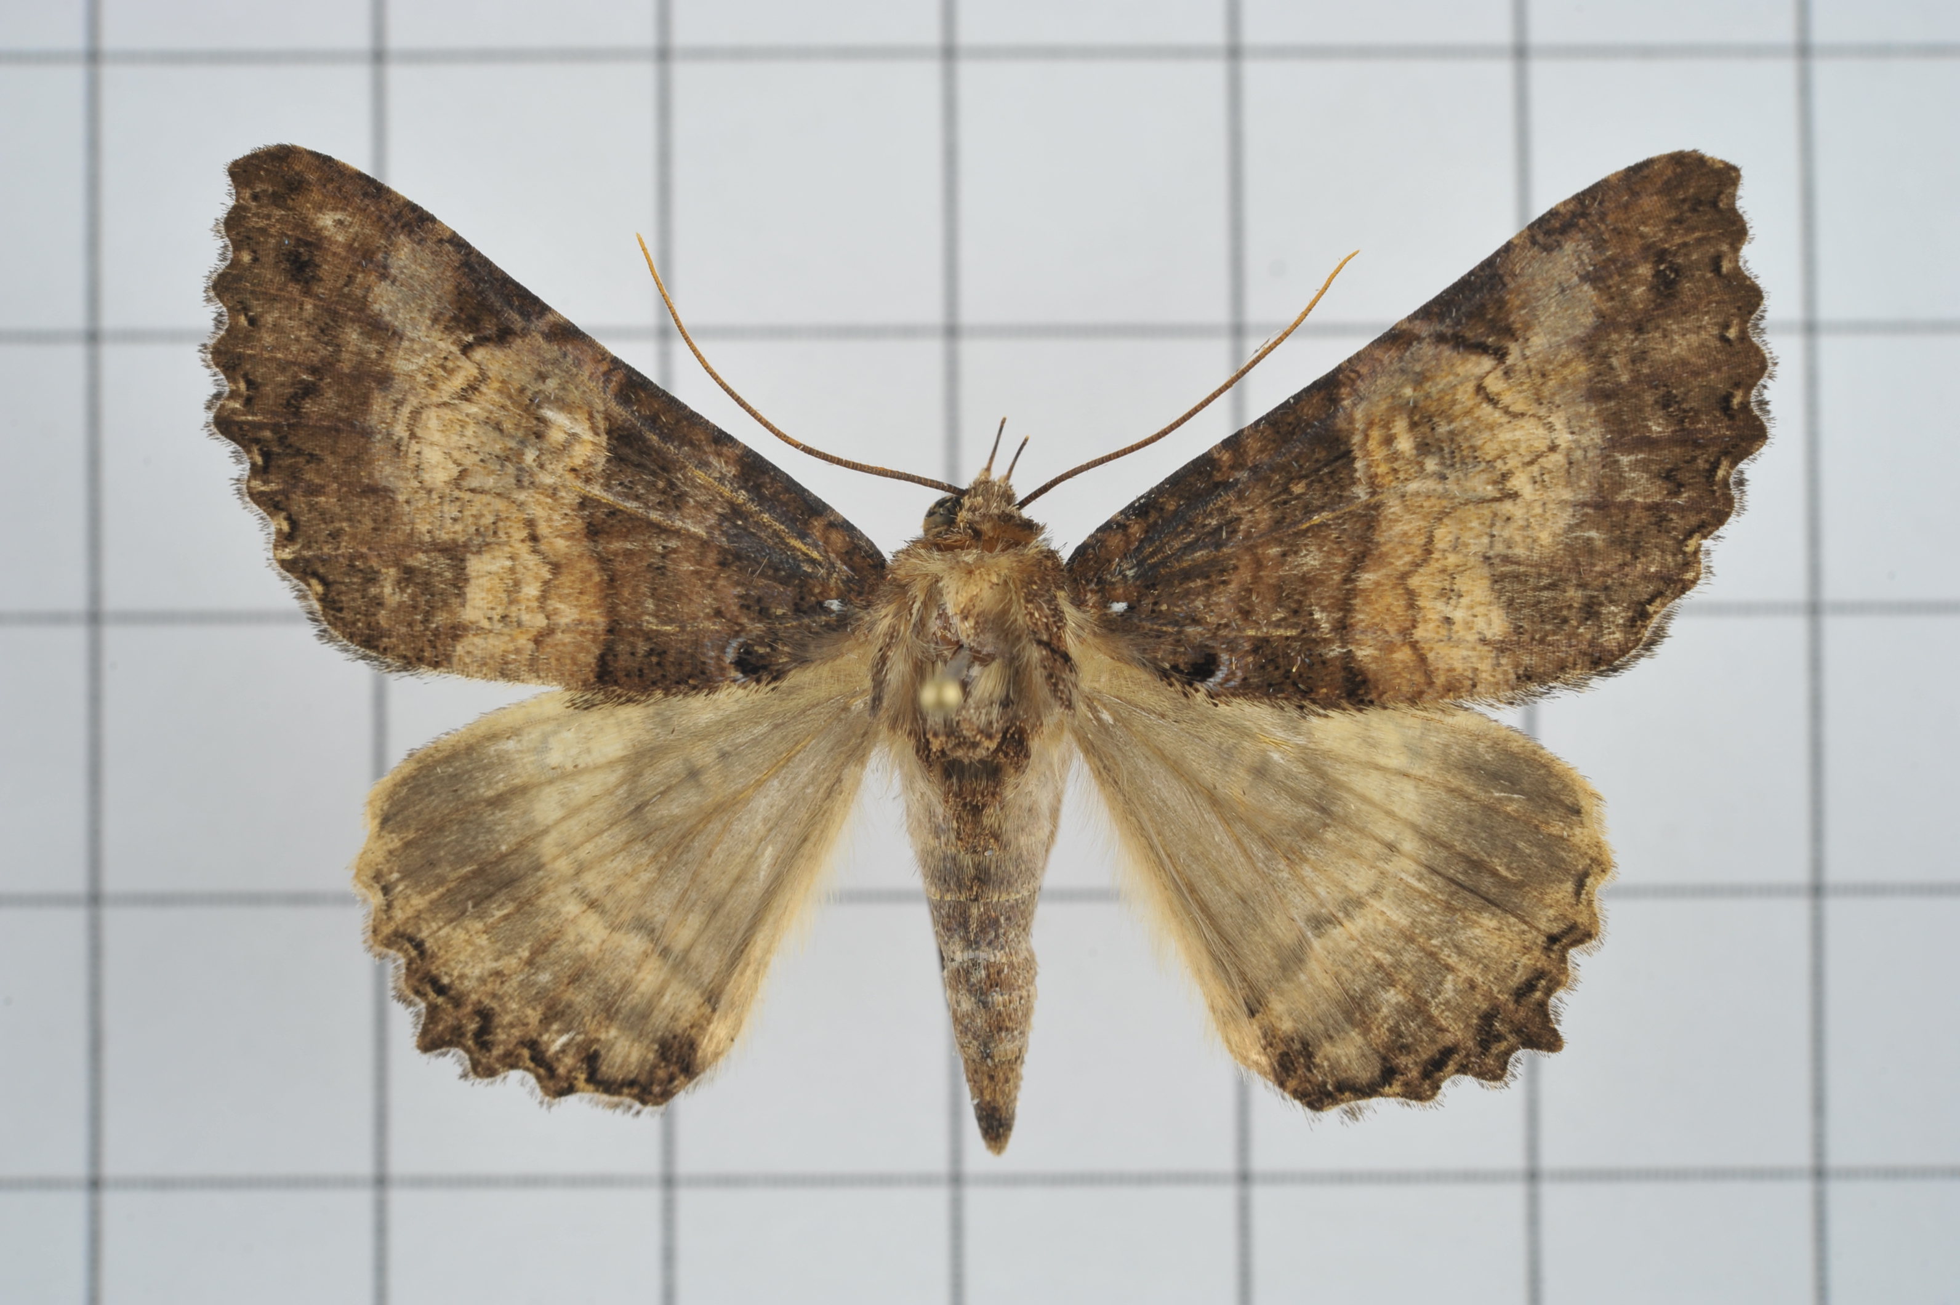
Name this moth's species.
Daddala lucilla
